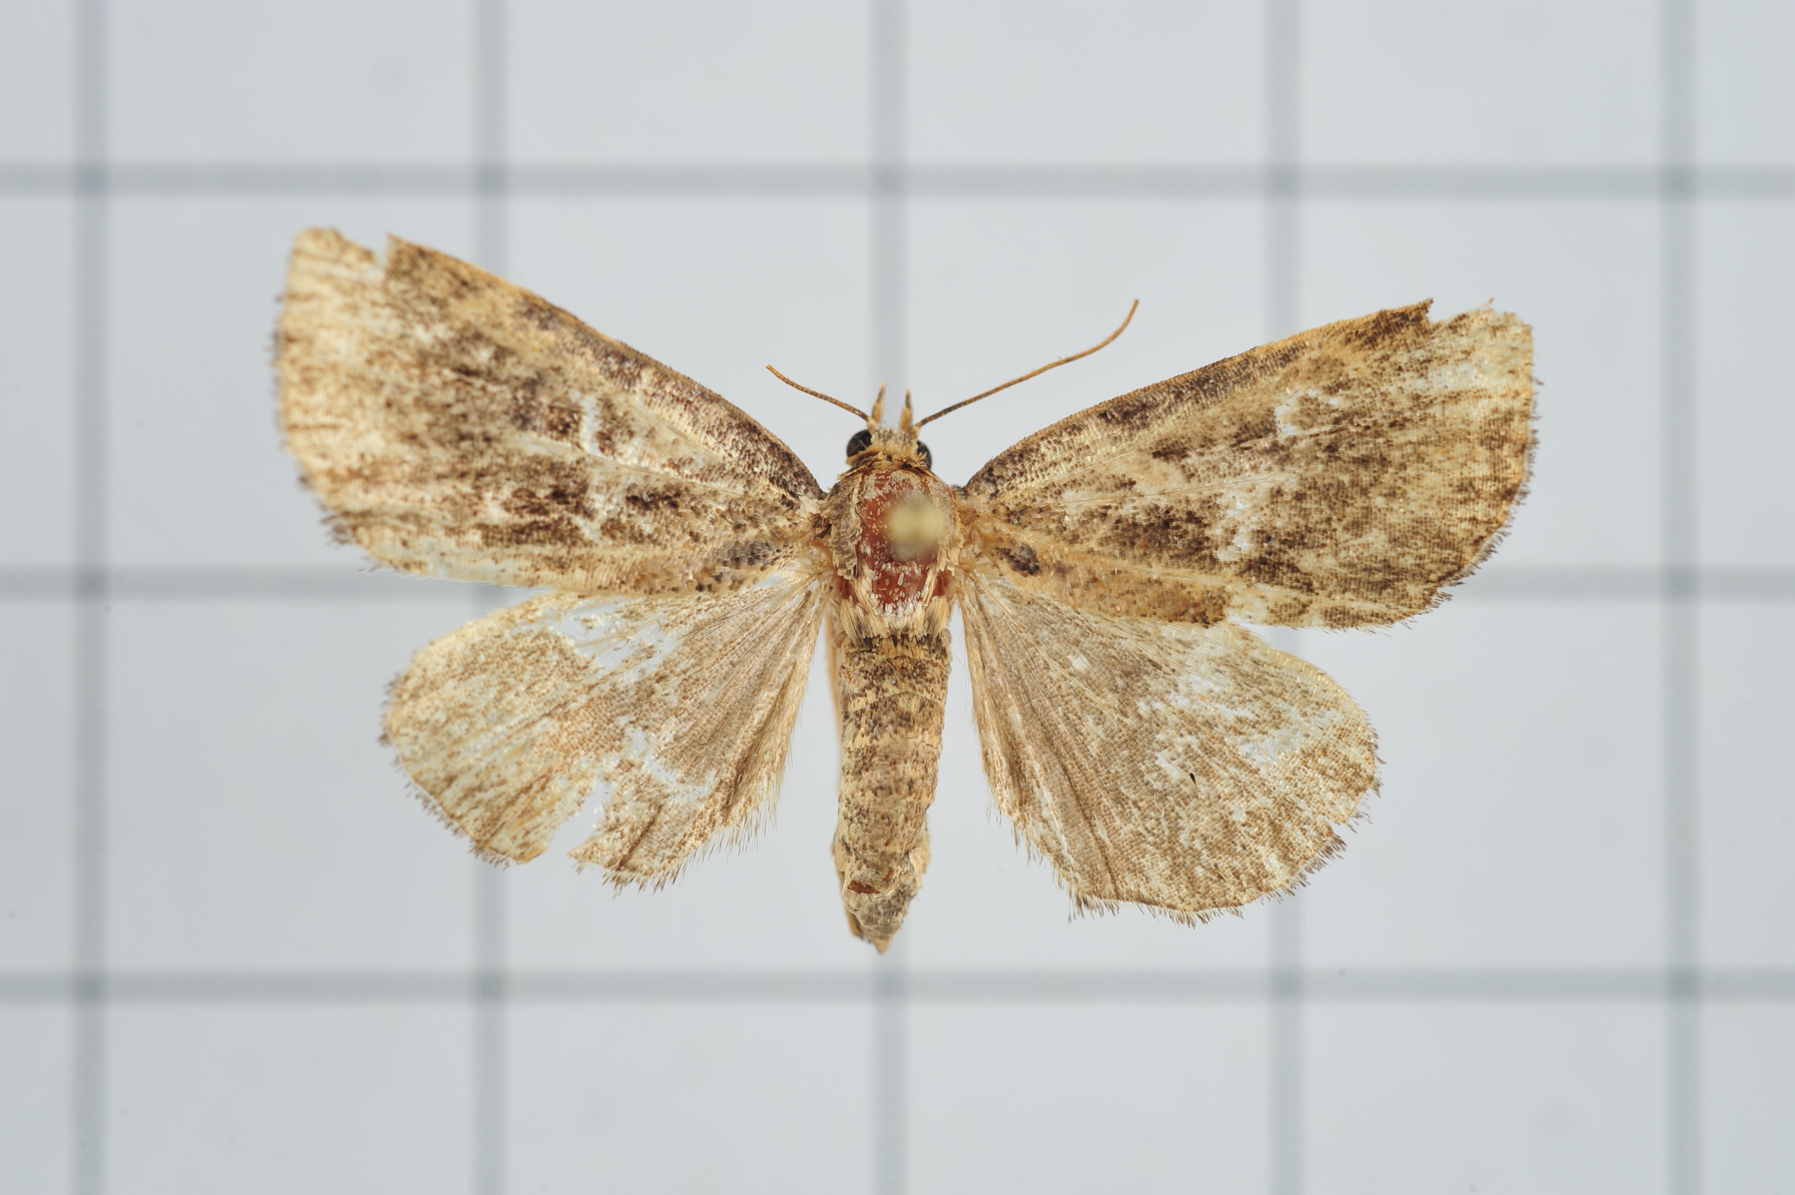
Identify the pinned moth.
Pseudodeltote postvittata
